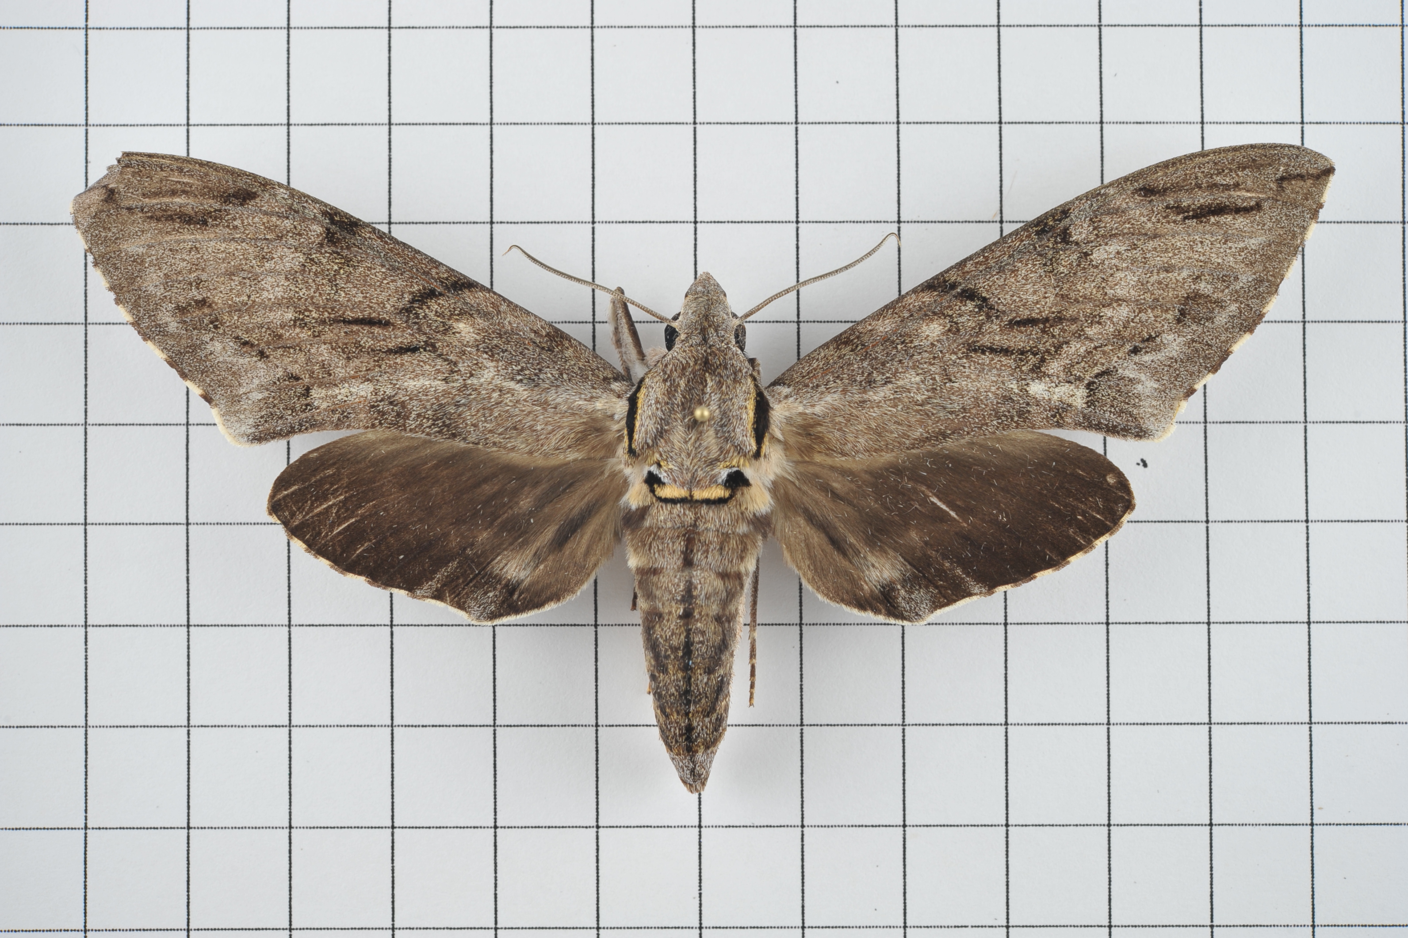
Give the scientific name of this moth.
Psilogramma increta
